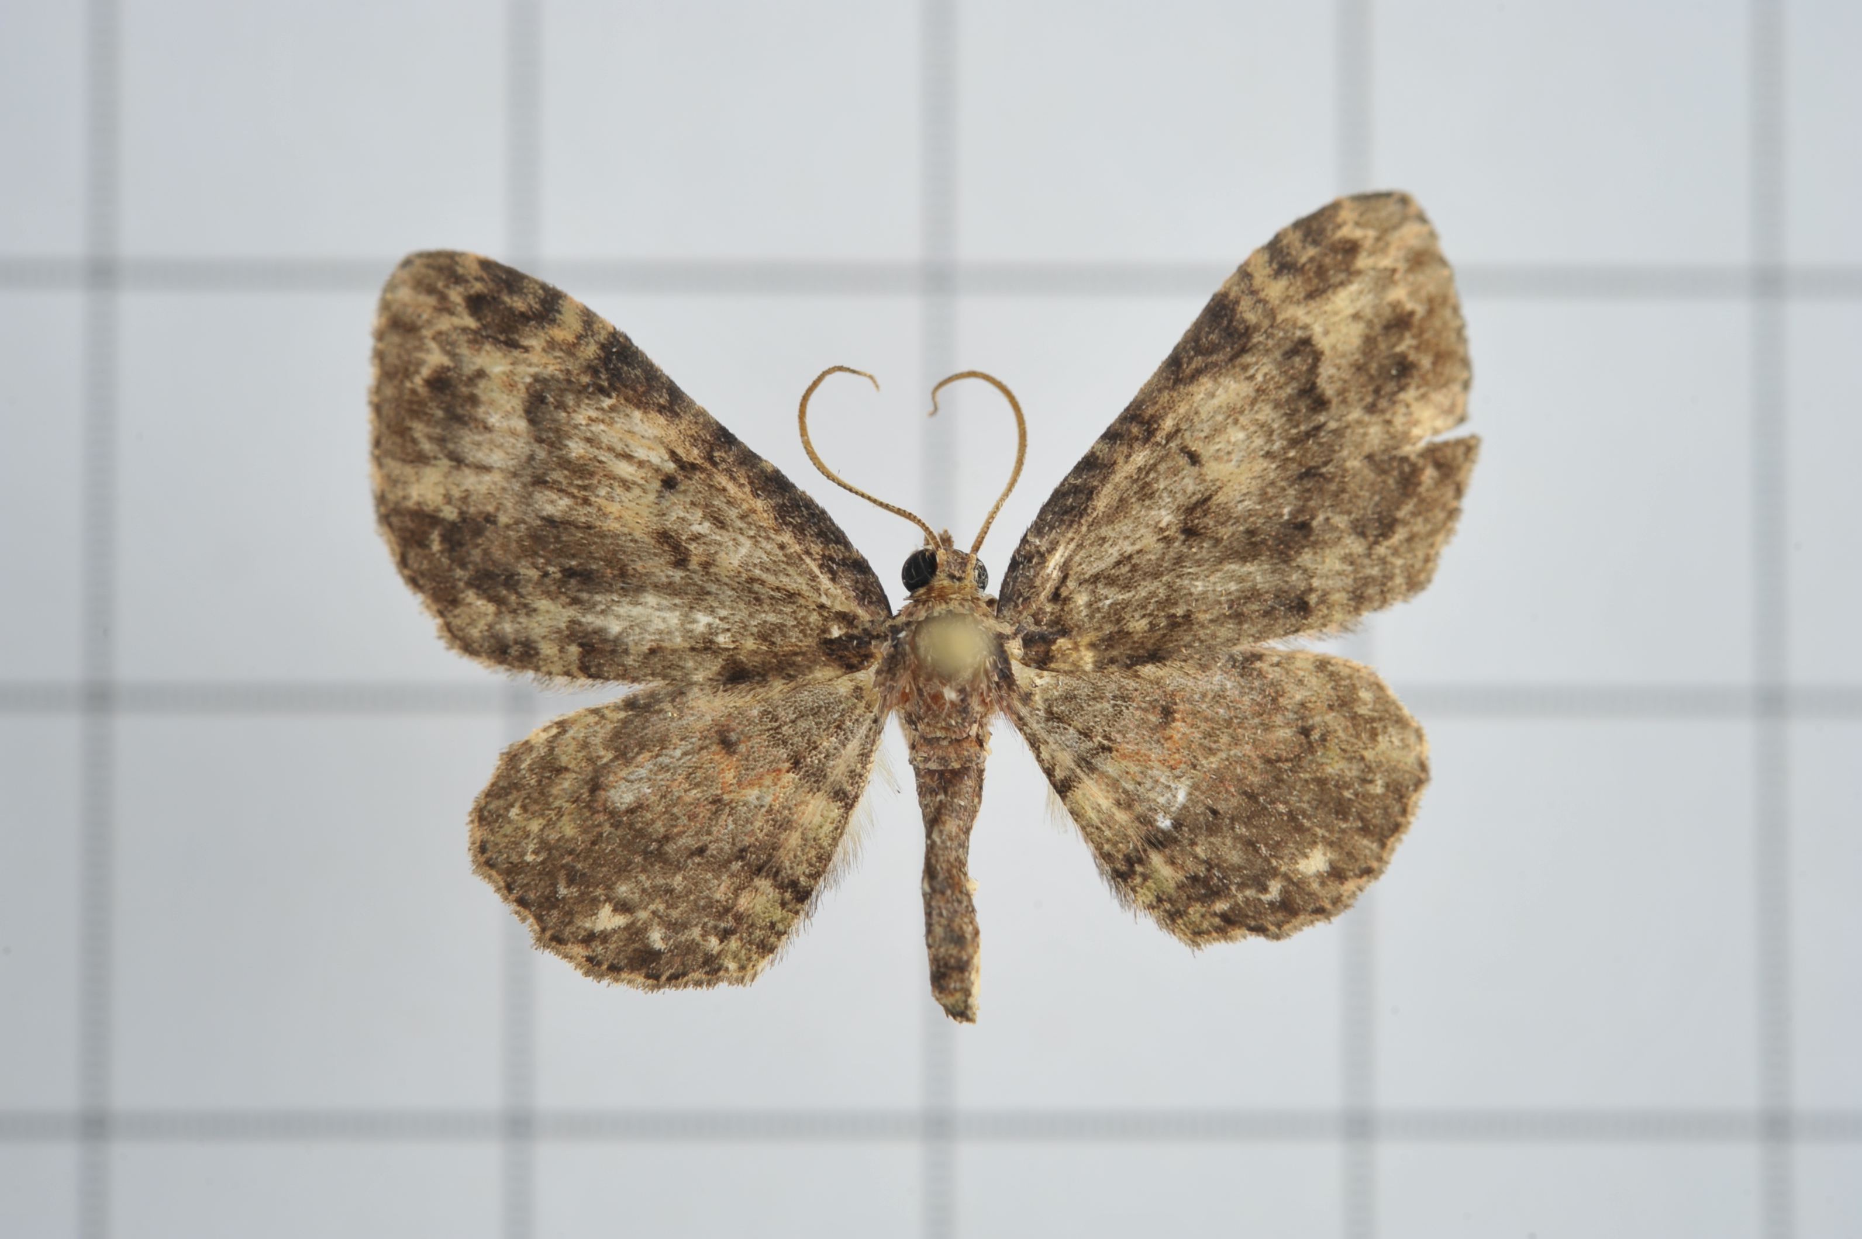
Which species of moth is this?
Pseudocollix hyperythra catalalia
